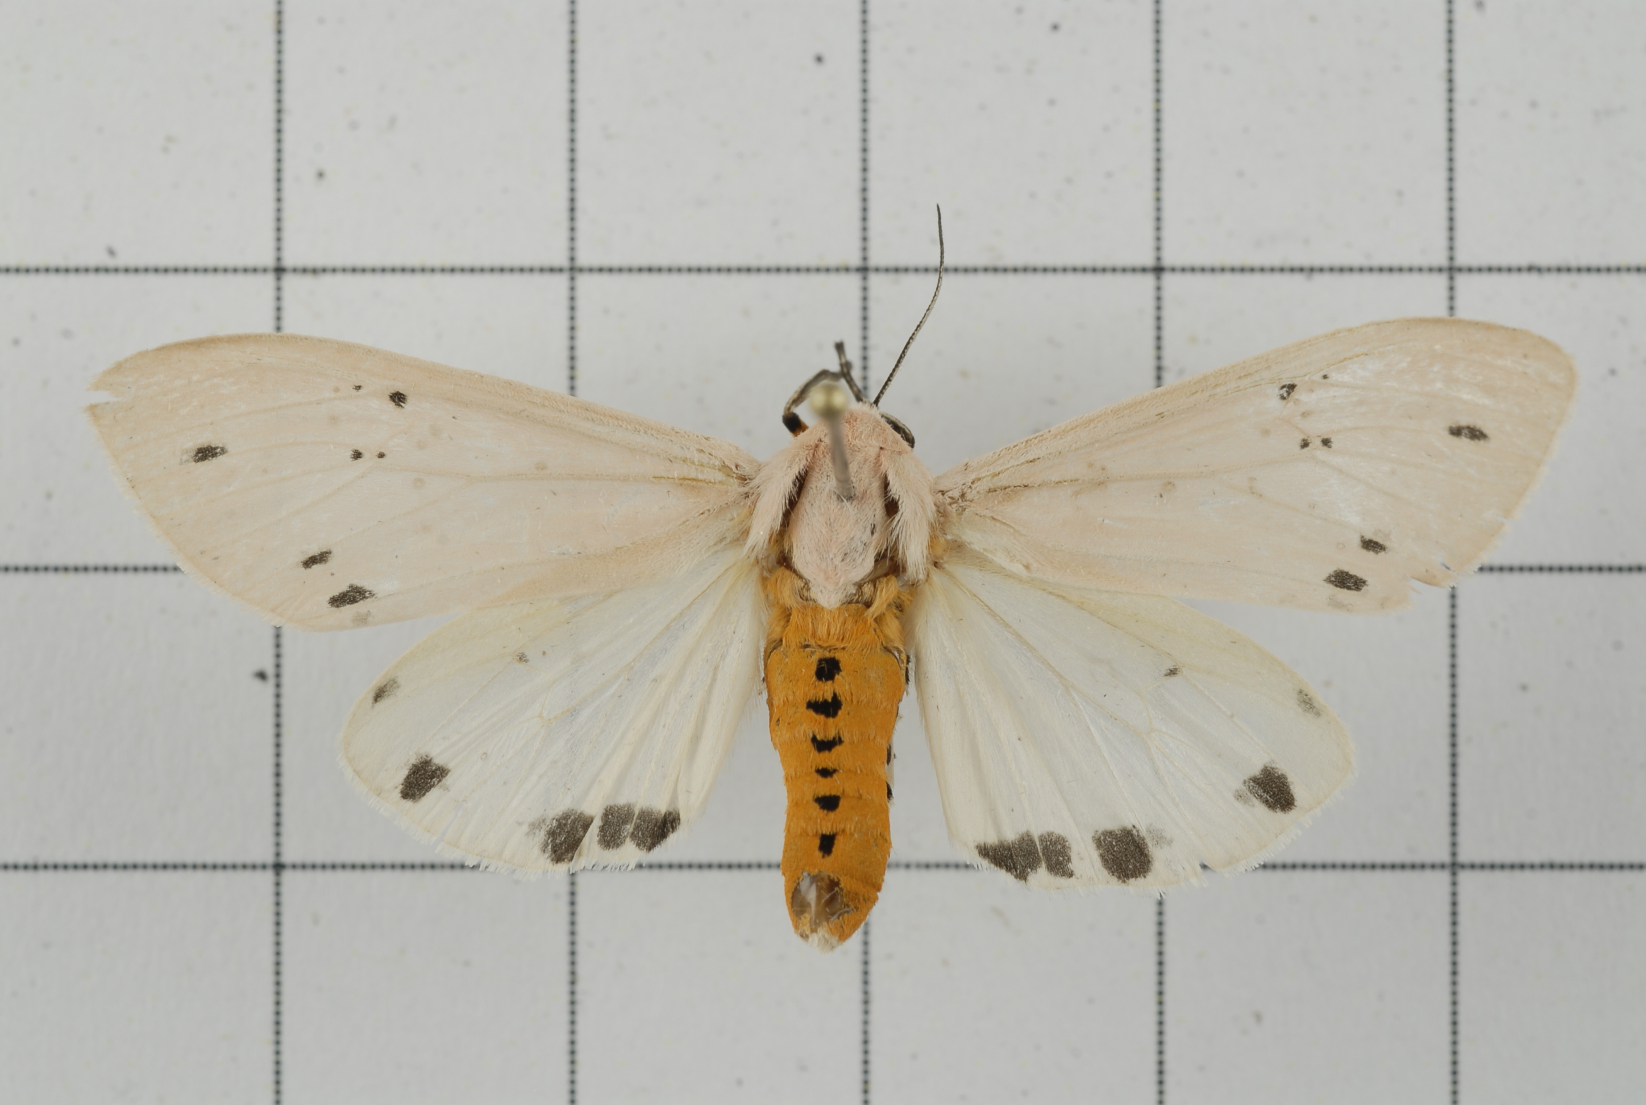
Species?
Creatonotos transiens koni
